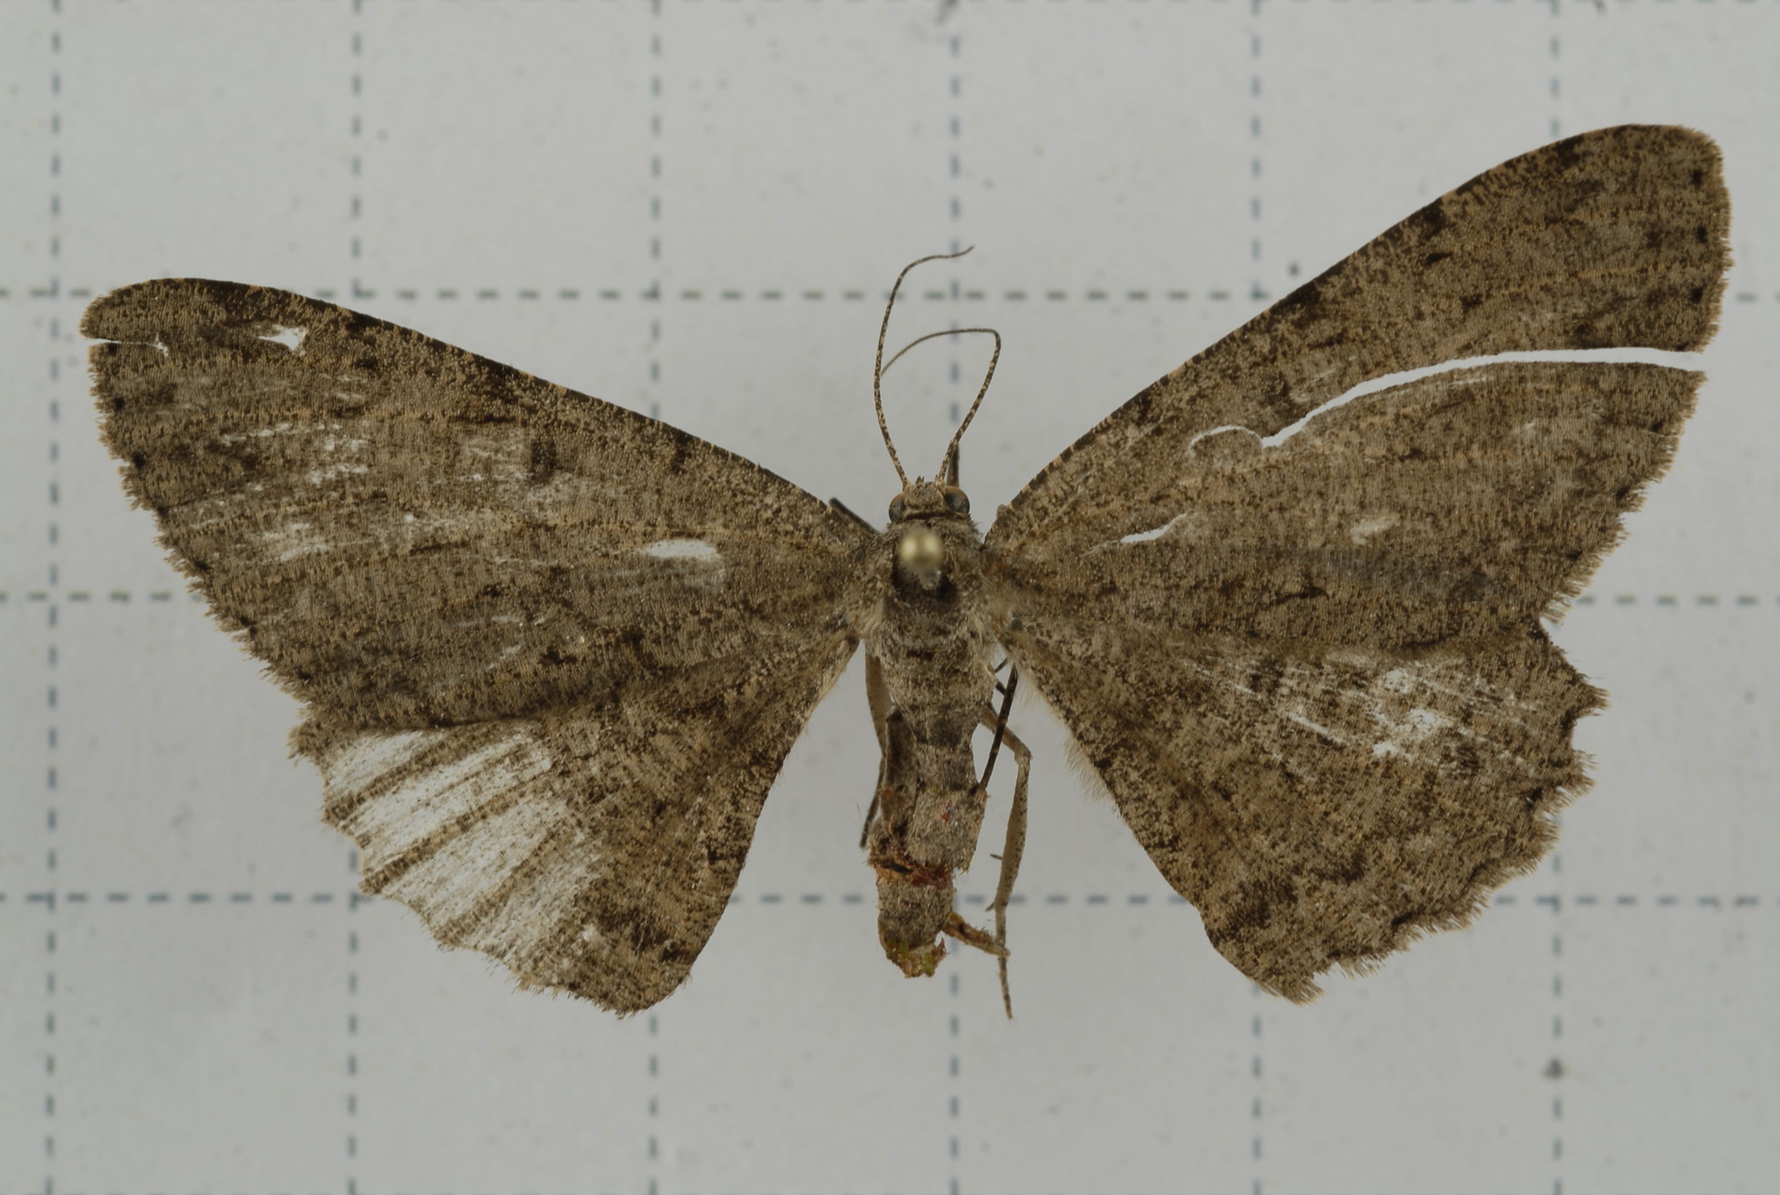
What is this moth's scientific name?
Hypomecis punctinalis glos
